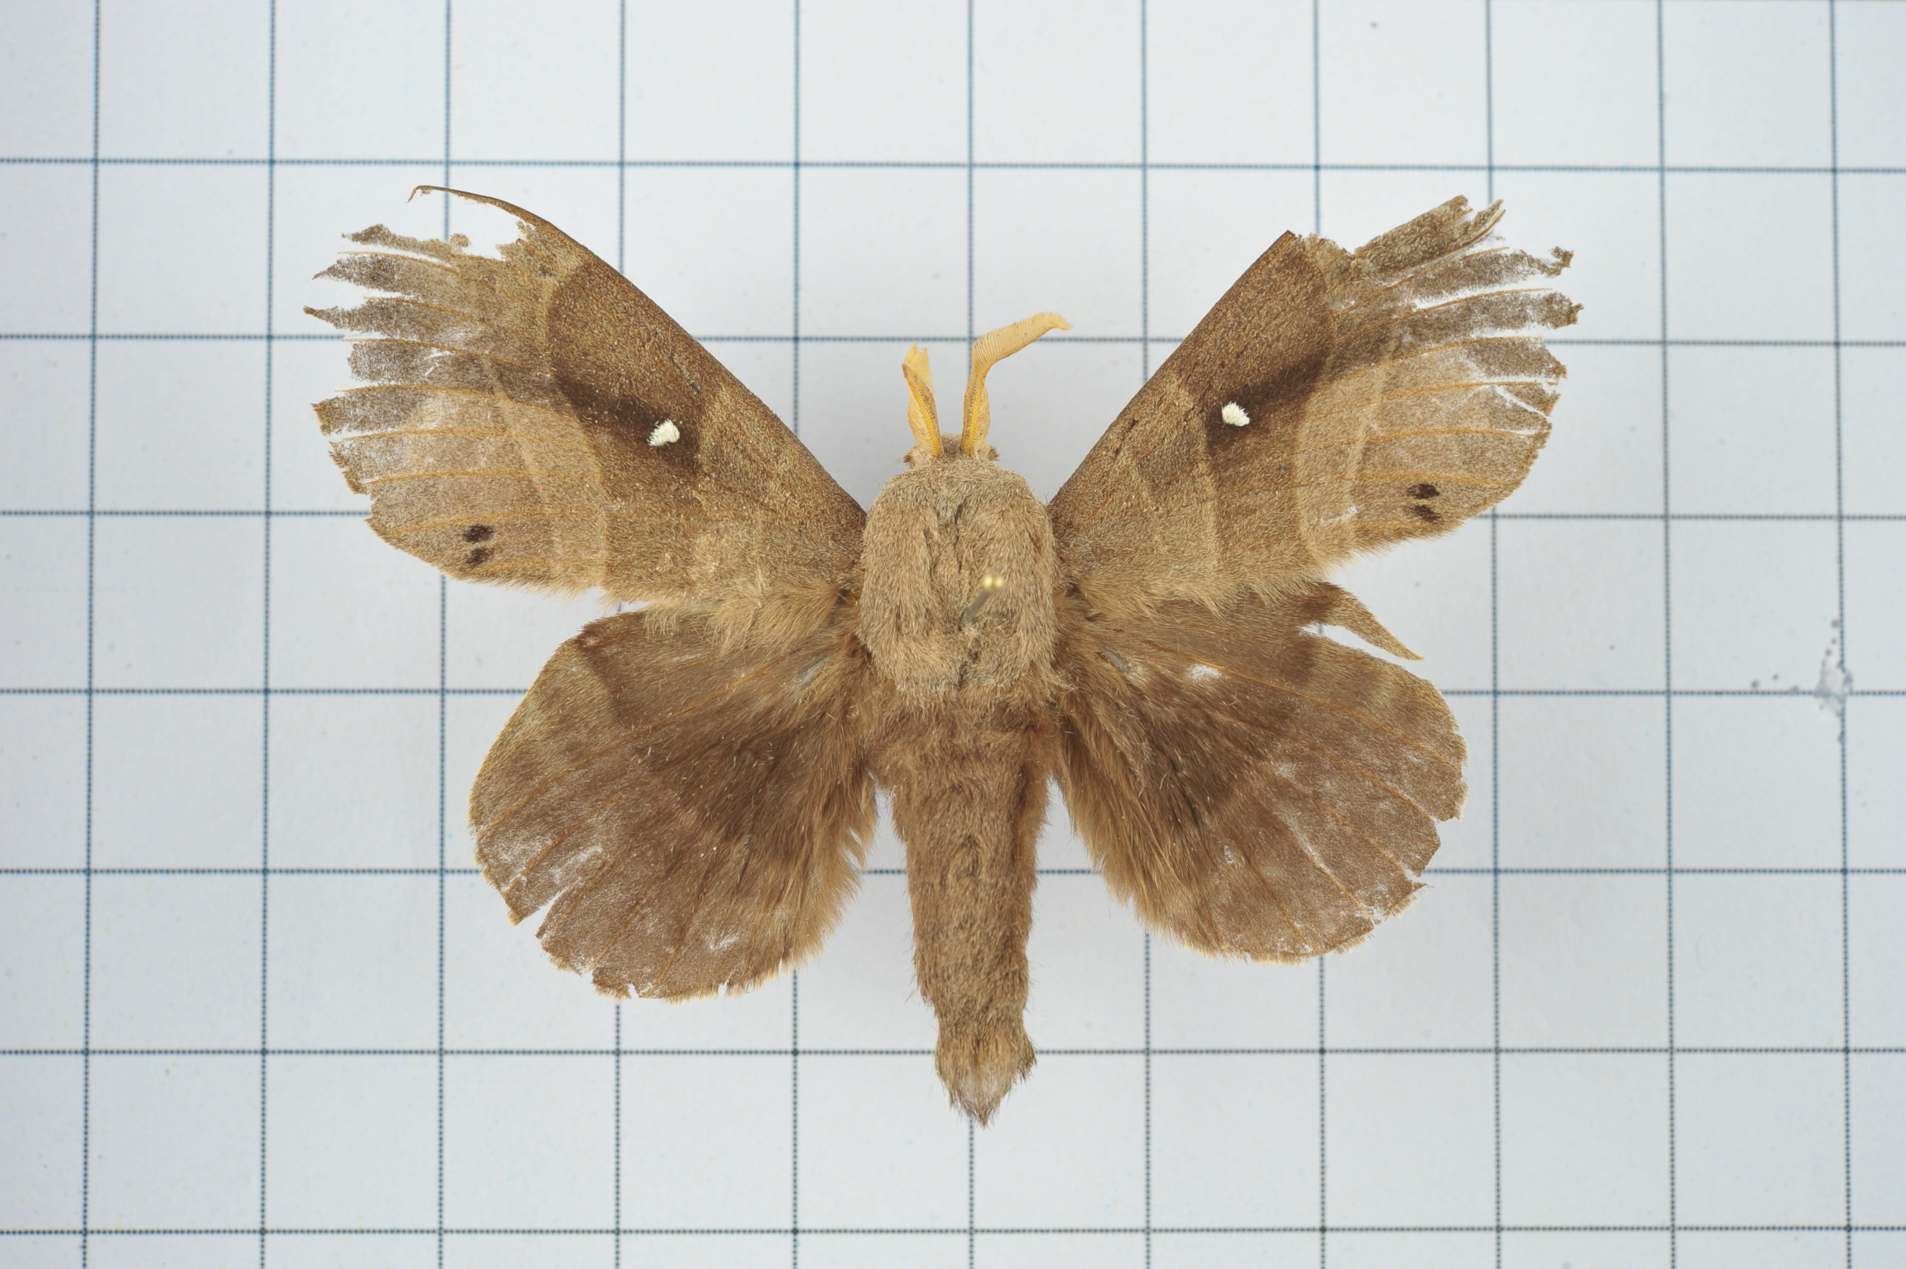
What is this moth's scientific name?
Lebeda nobilis nobilis
